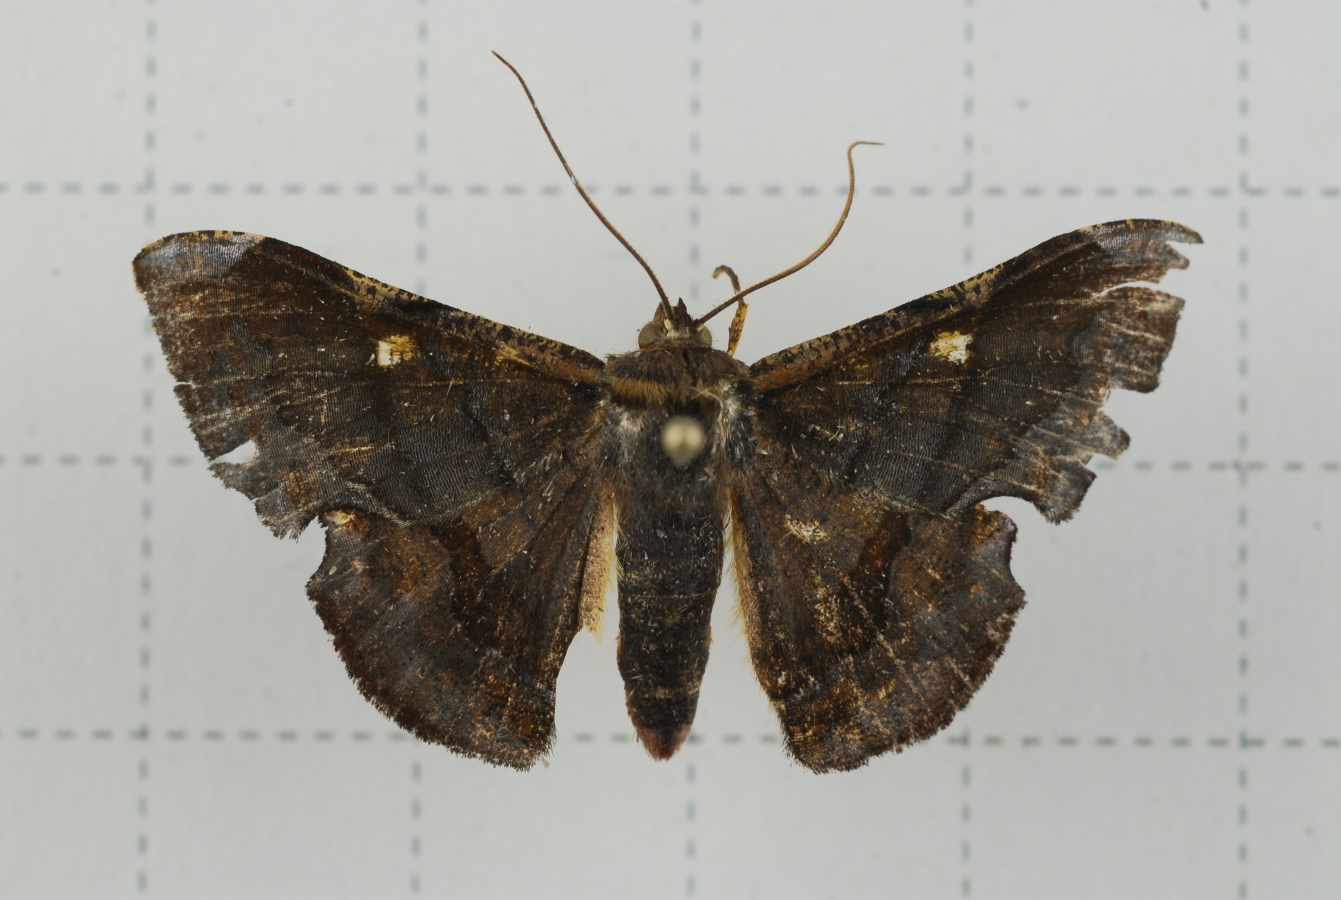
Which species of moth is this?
Fascellina chromataria
